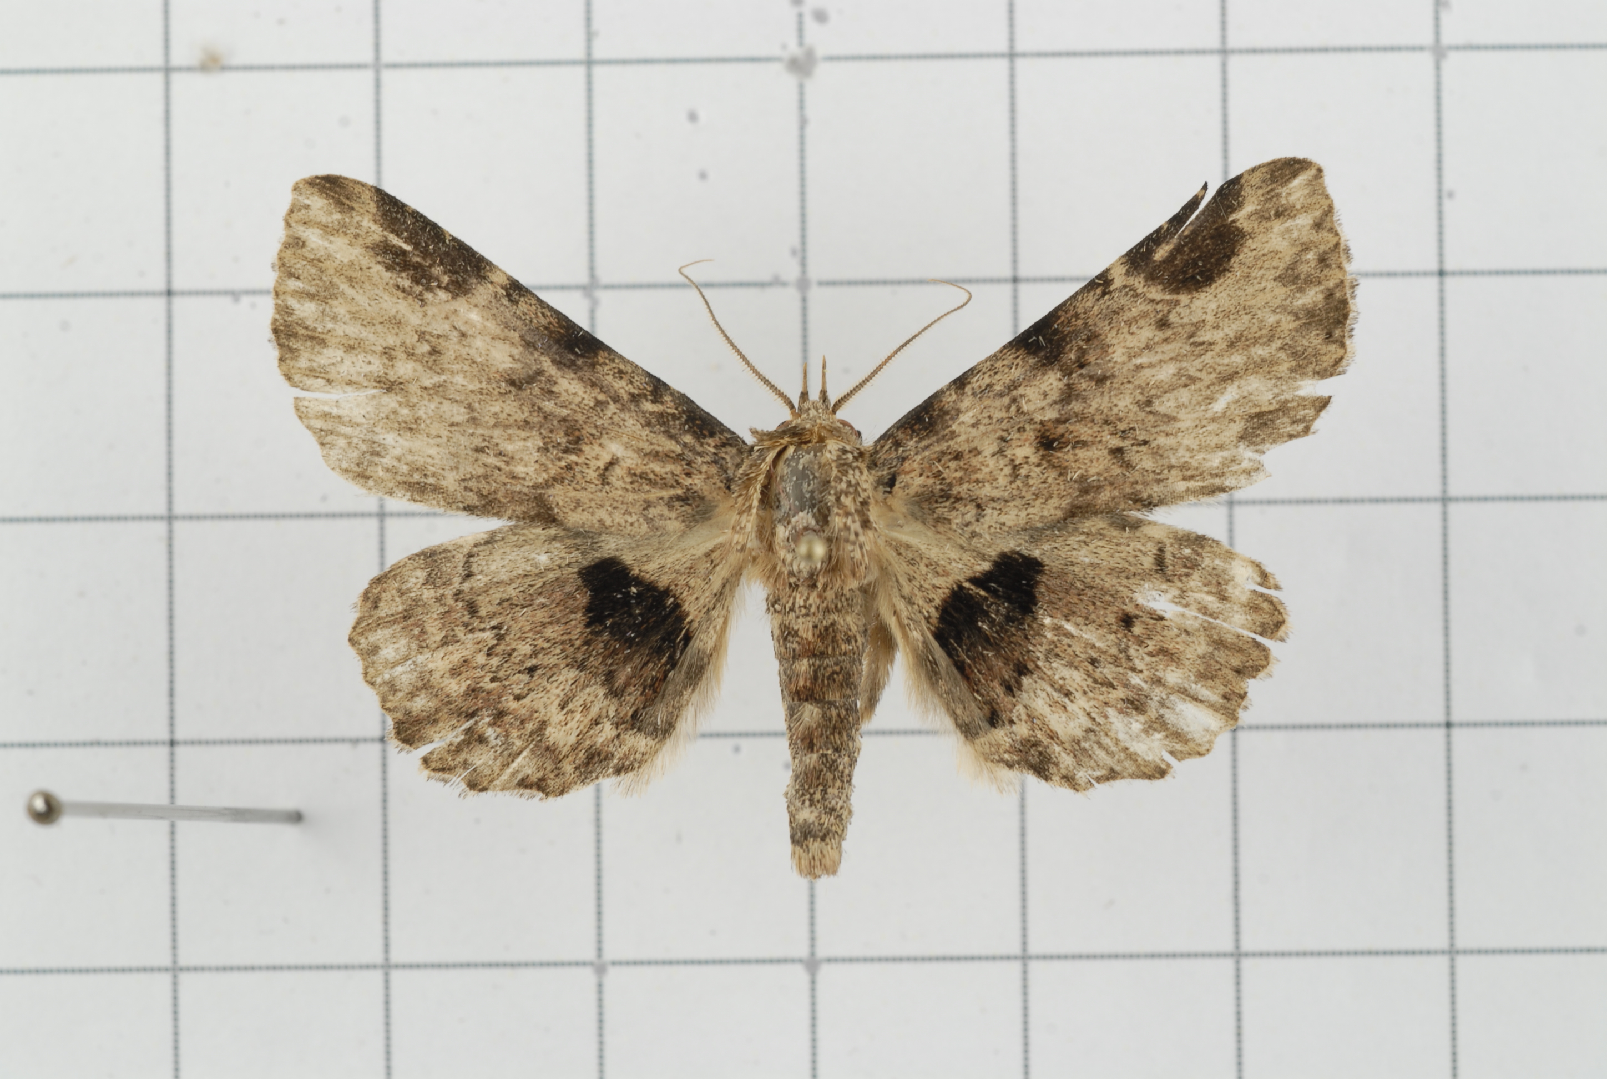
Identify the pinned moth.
Antiblemma nigerrimasigna
